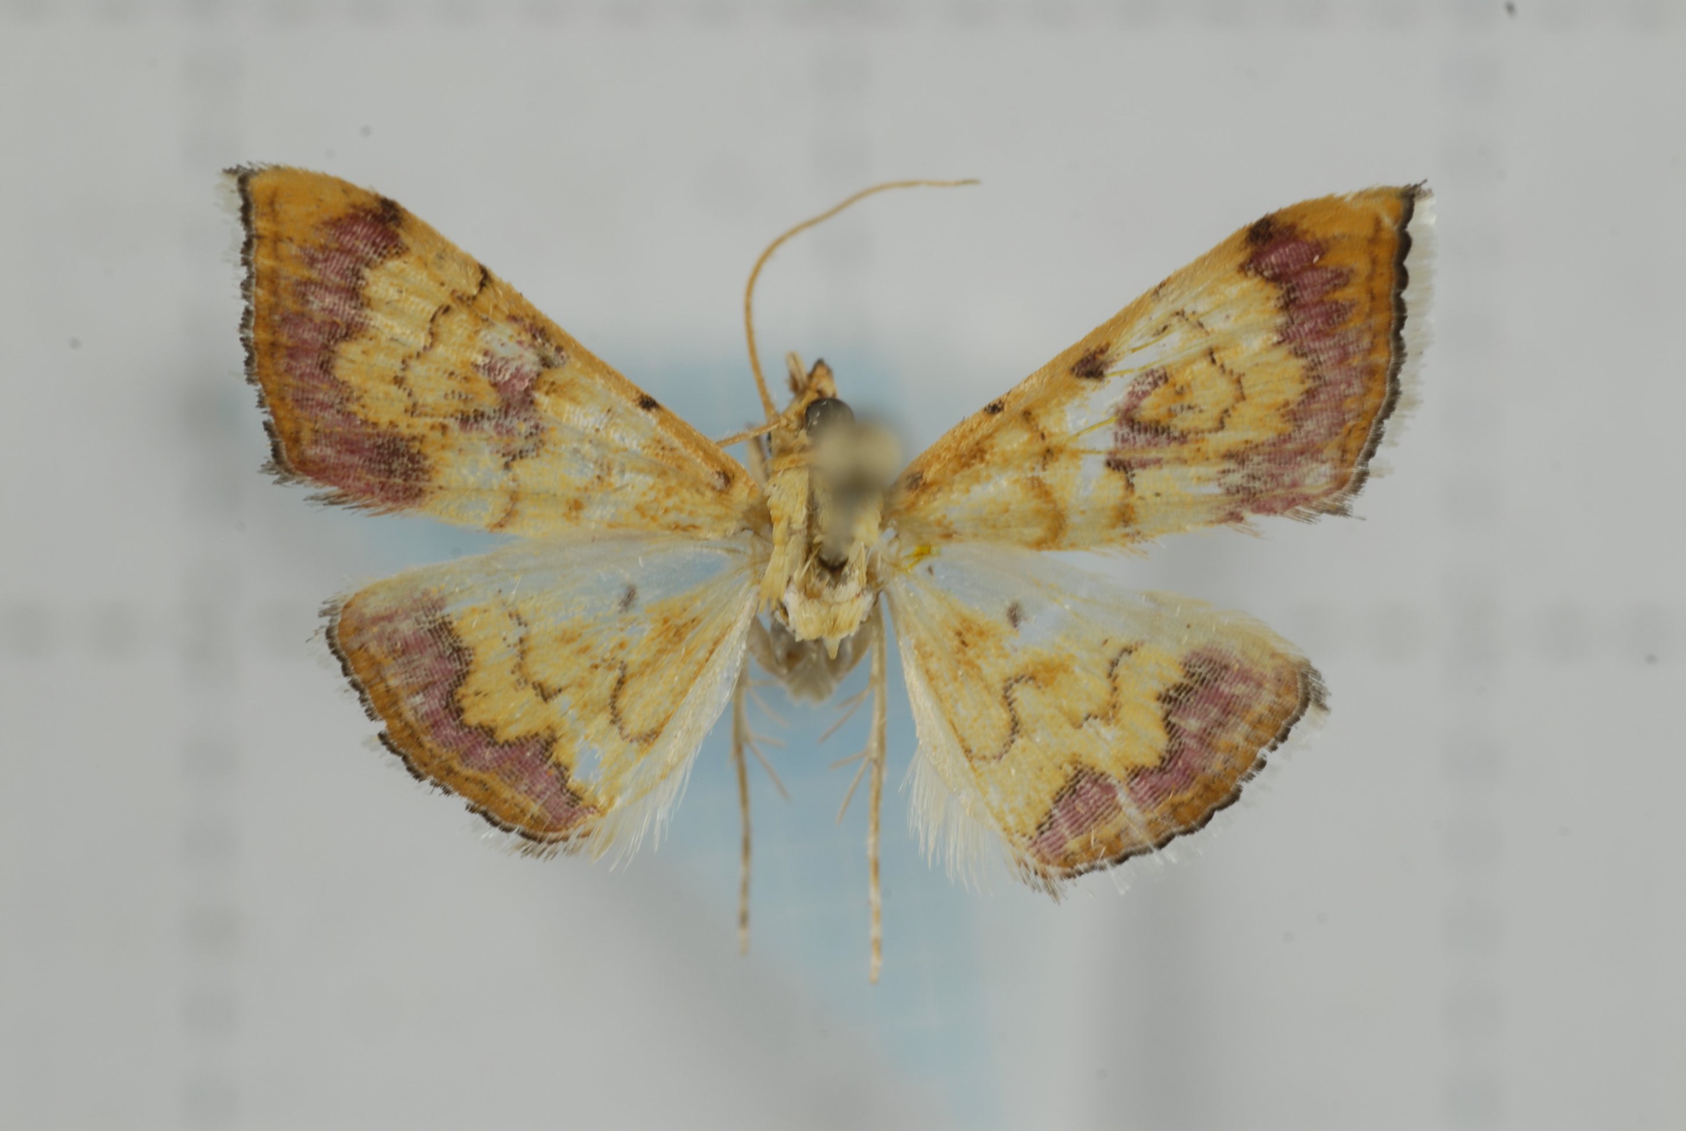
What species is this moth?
Isocentris filalis
